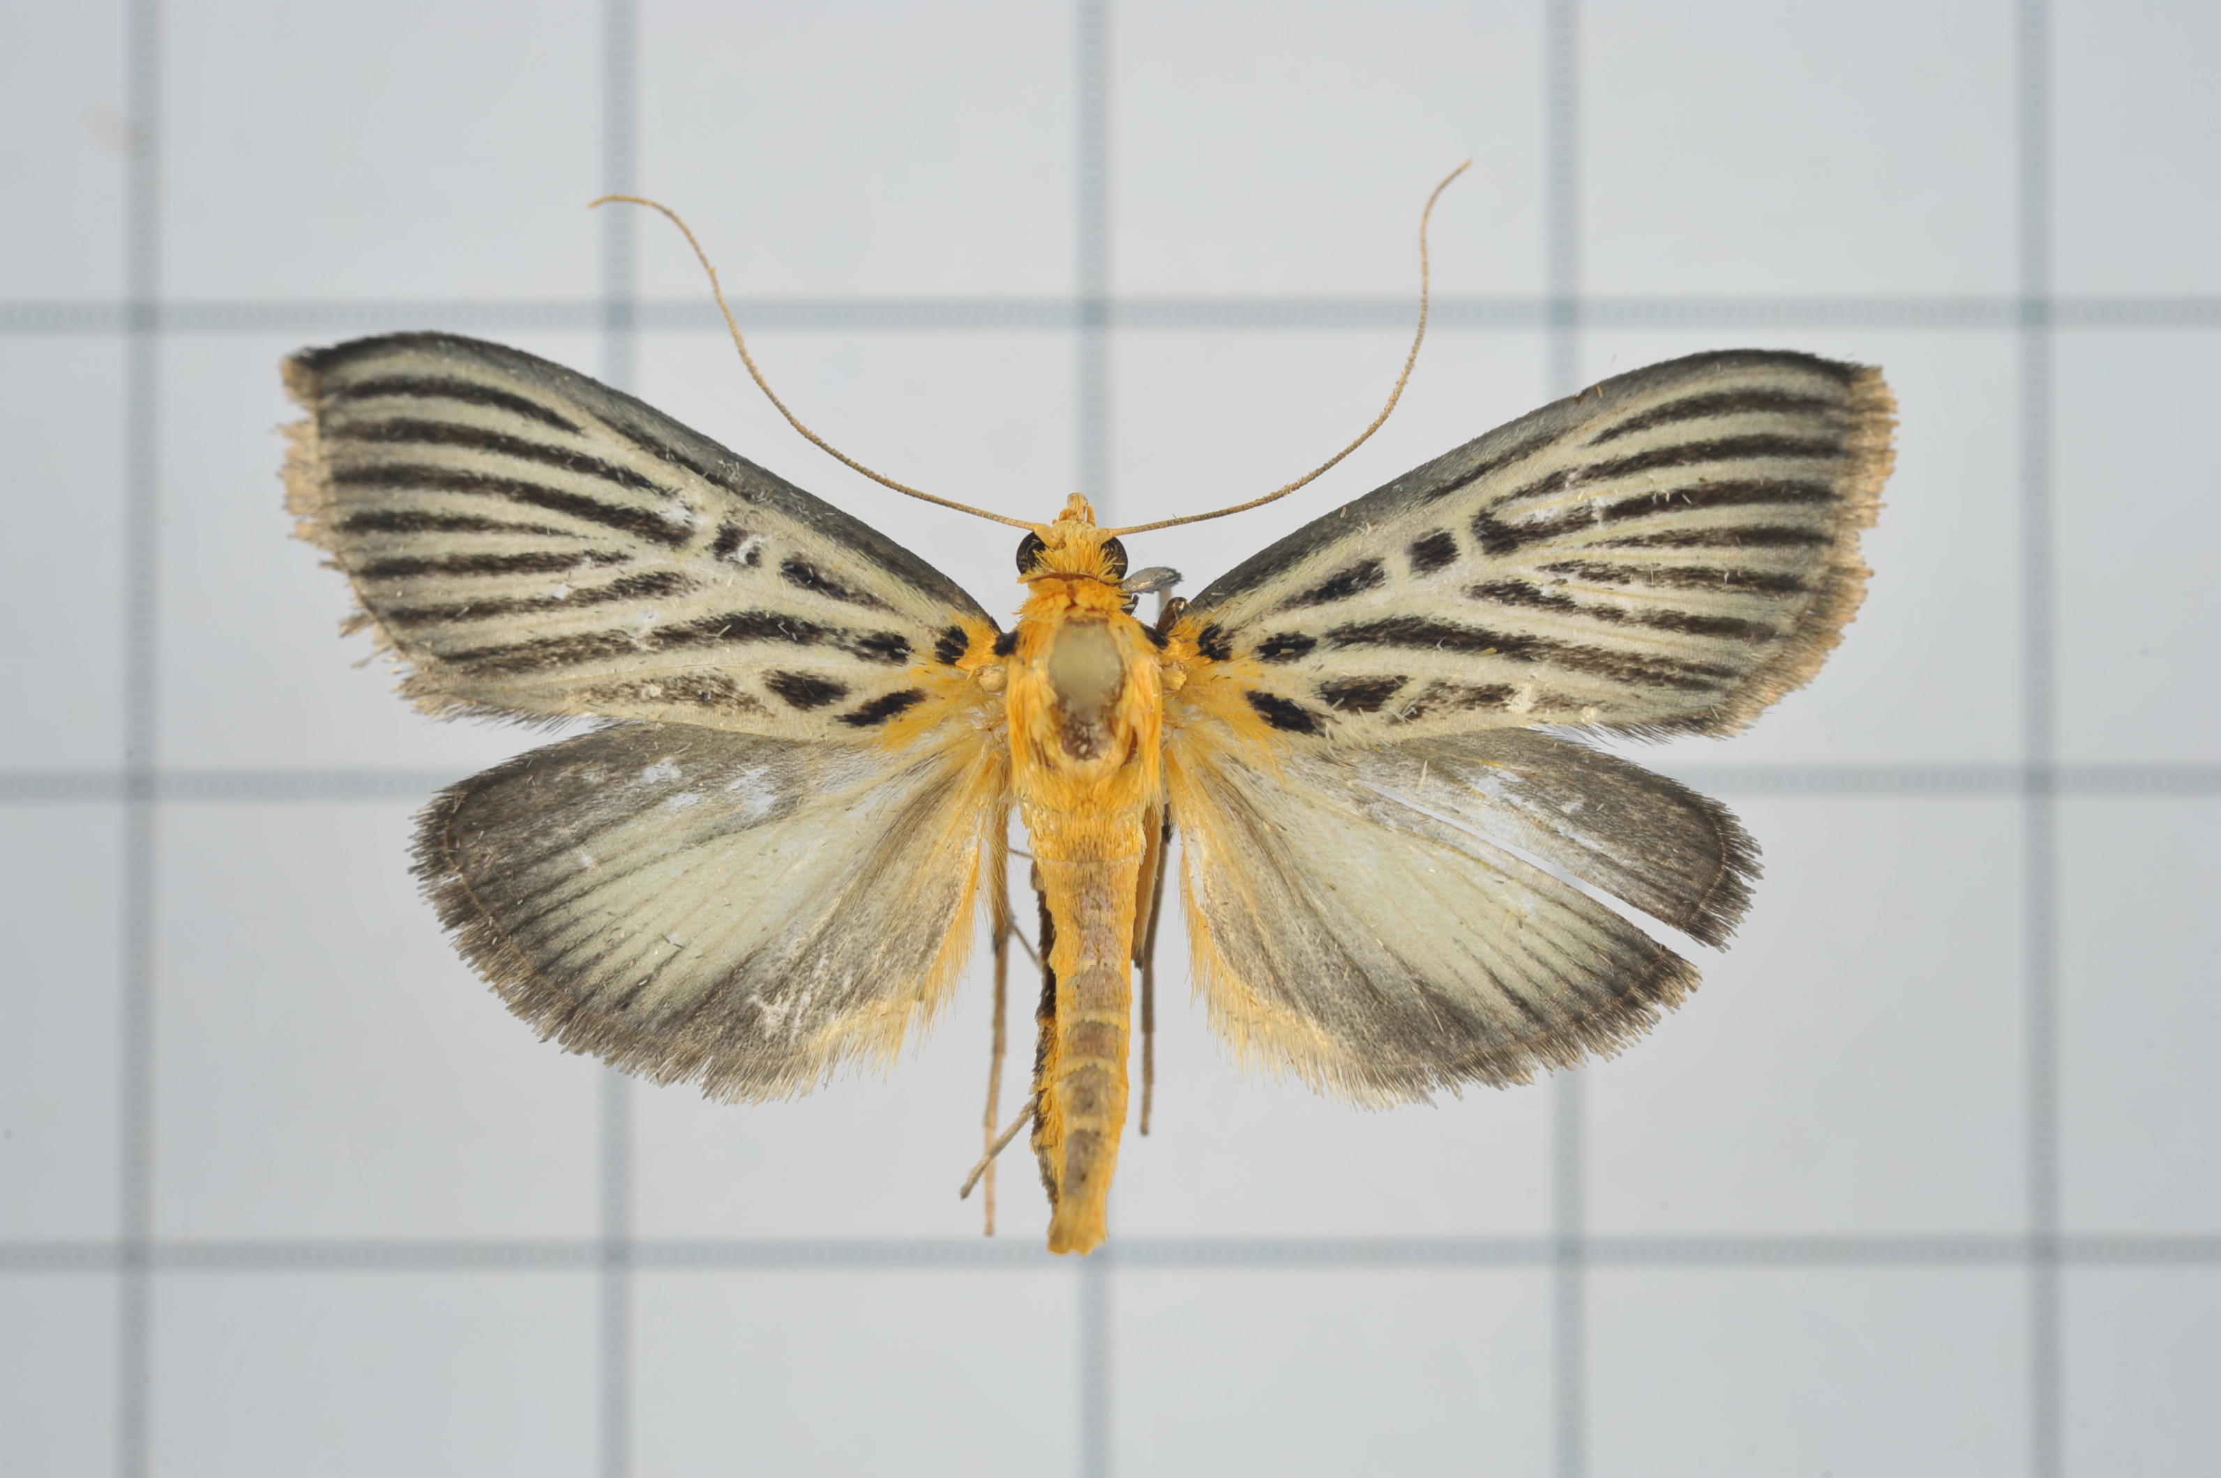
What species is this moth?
Tyspanodes hypsalis
